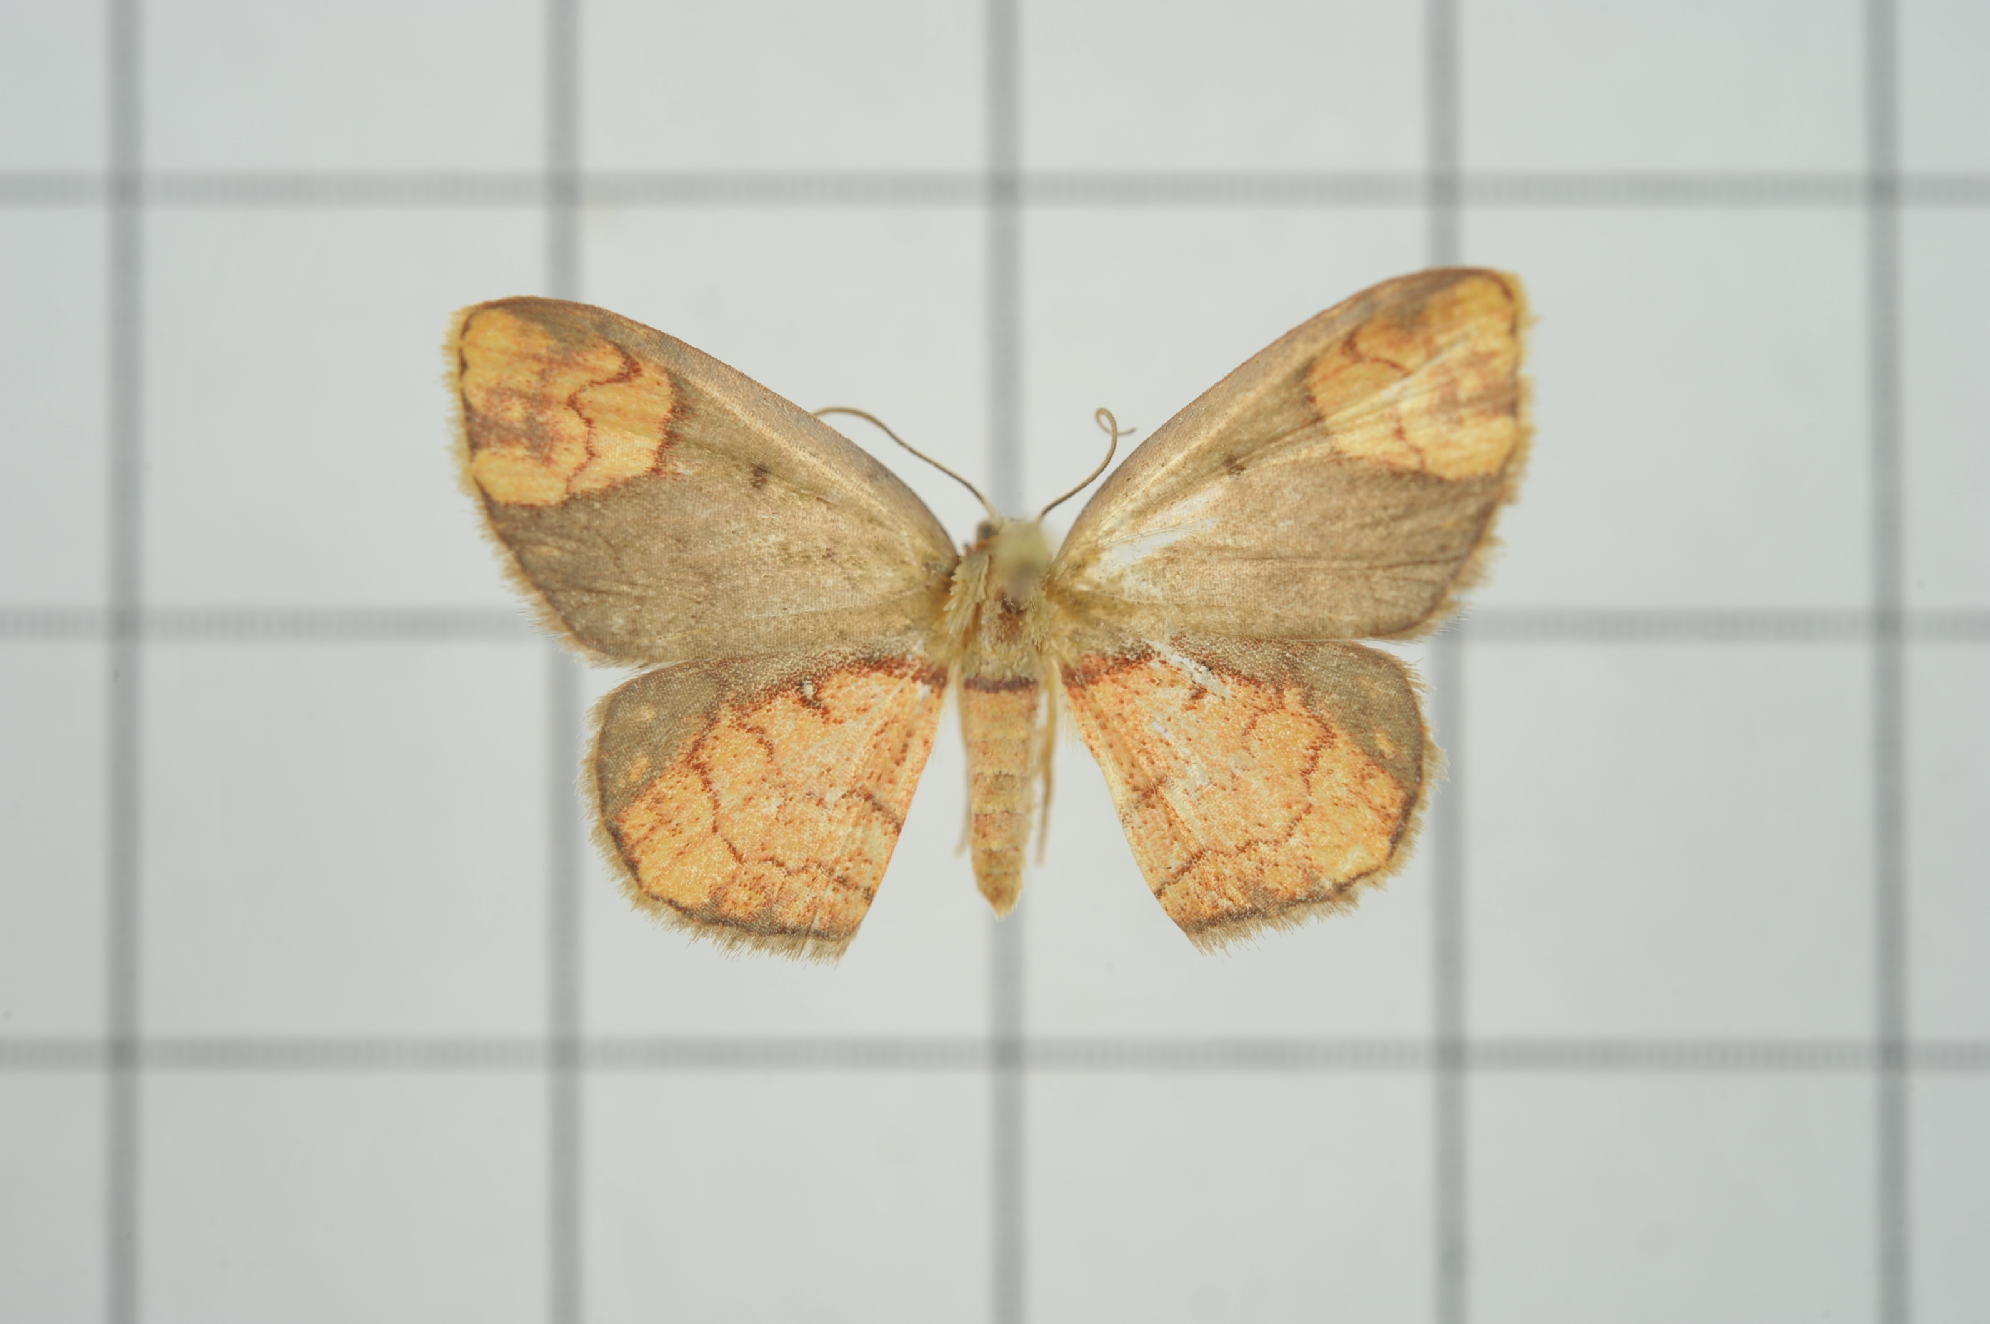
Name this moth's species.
Metallaxis semiustus
